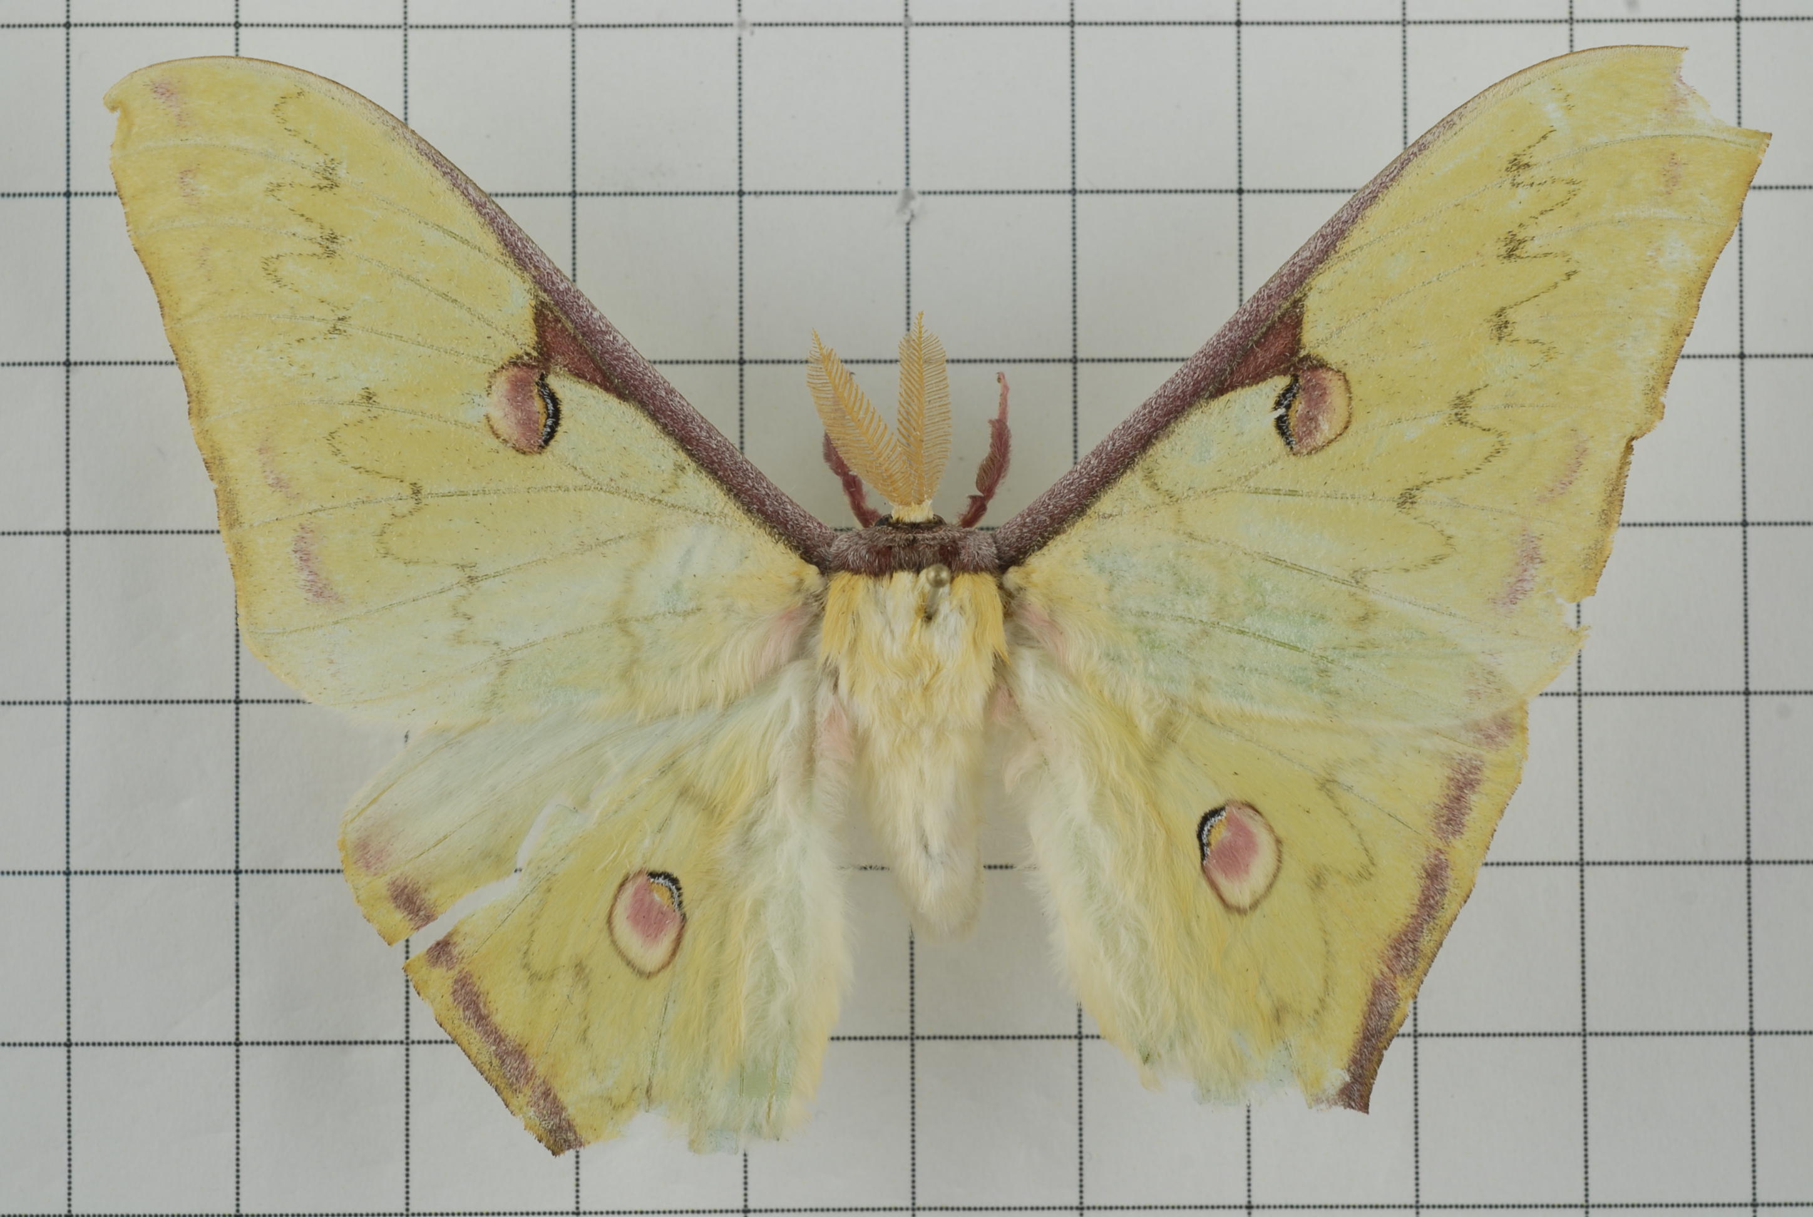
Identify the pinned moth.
Actias sinensis subaurea
